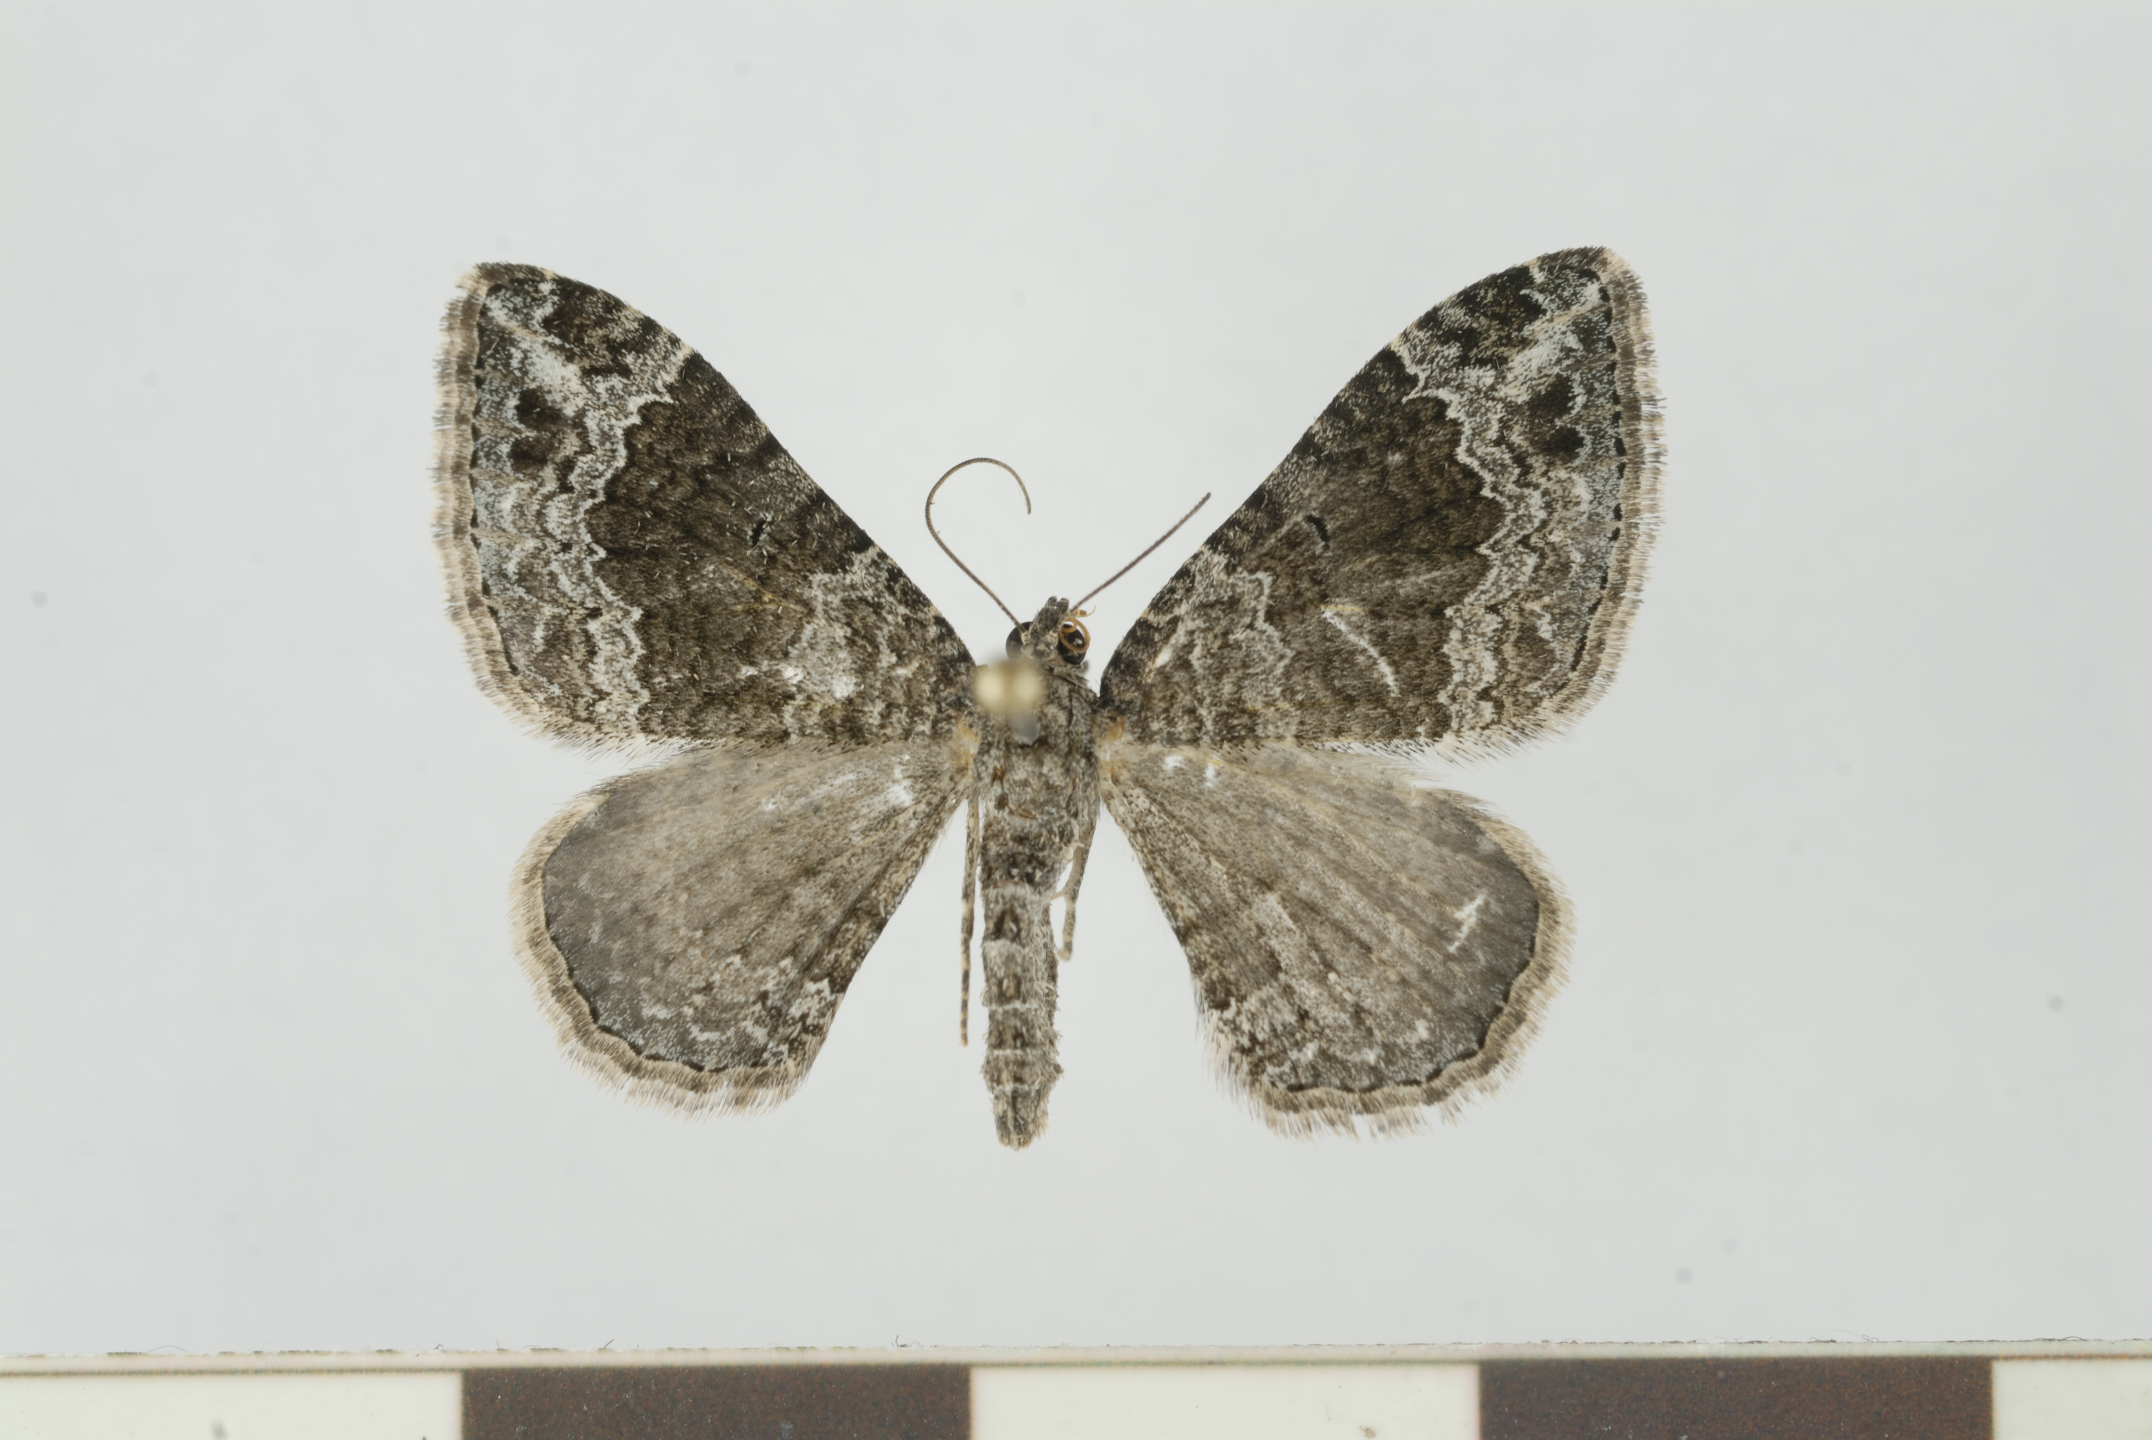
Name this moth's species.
Xanthorhoe saturata
